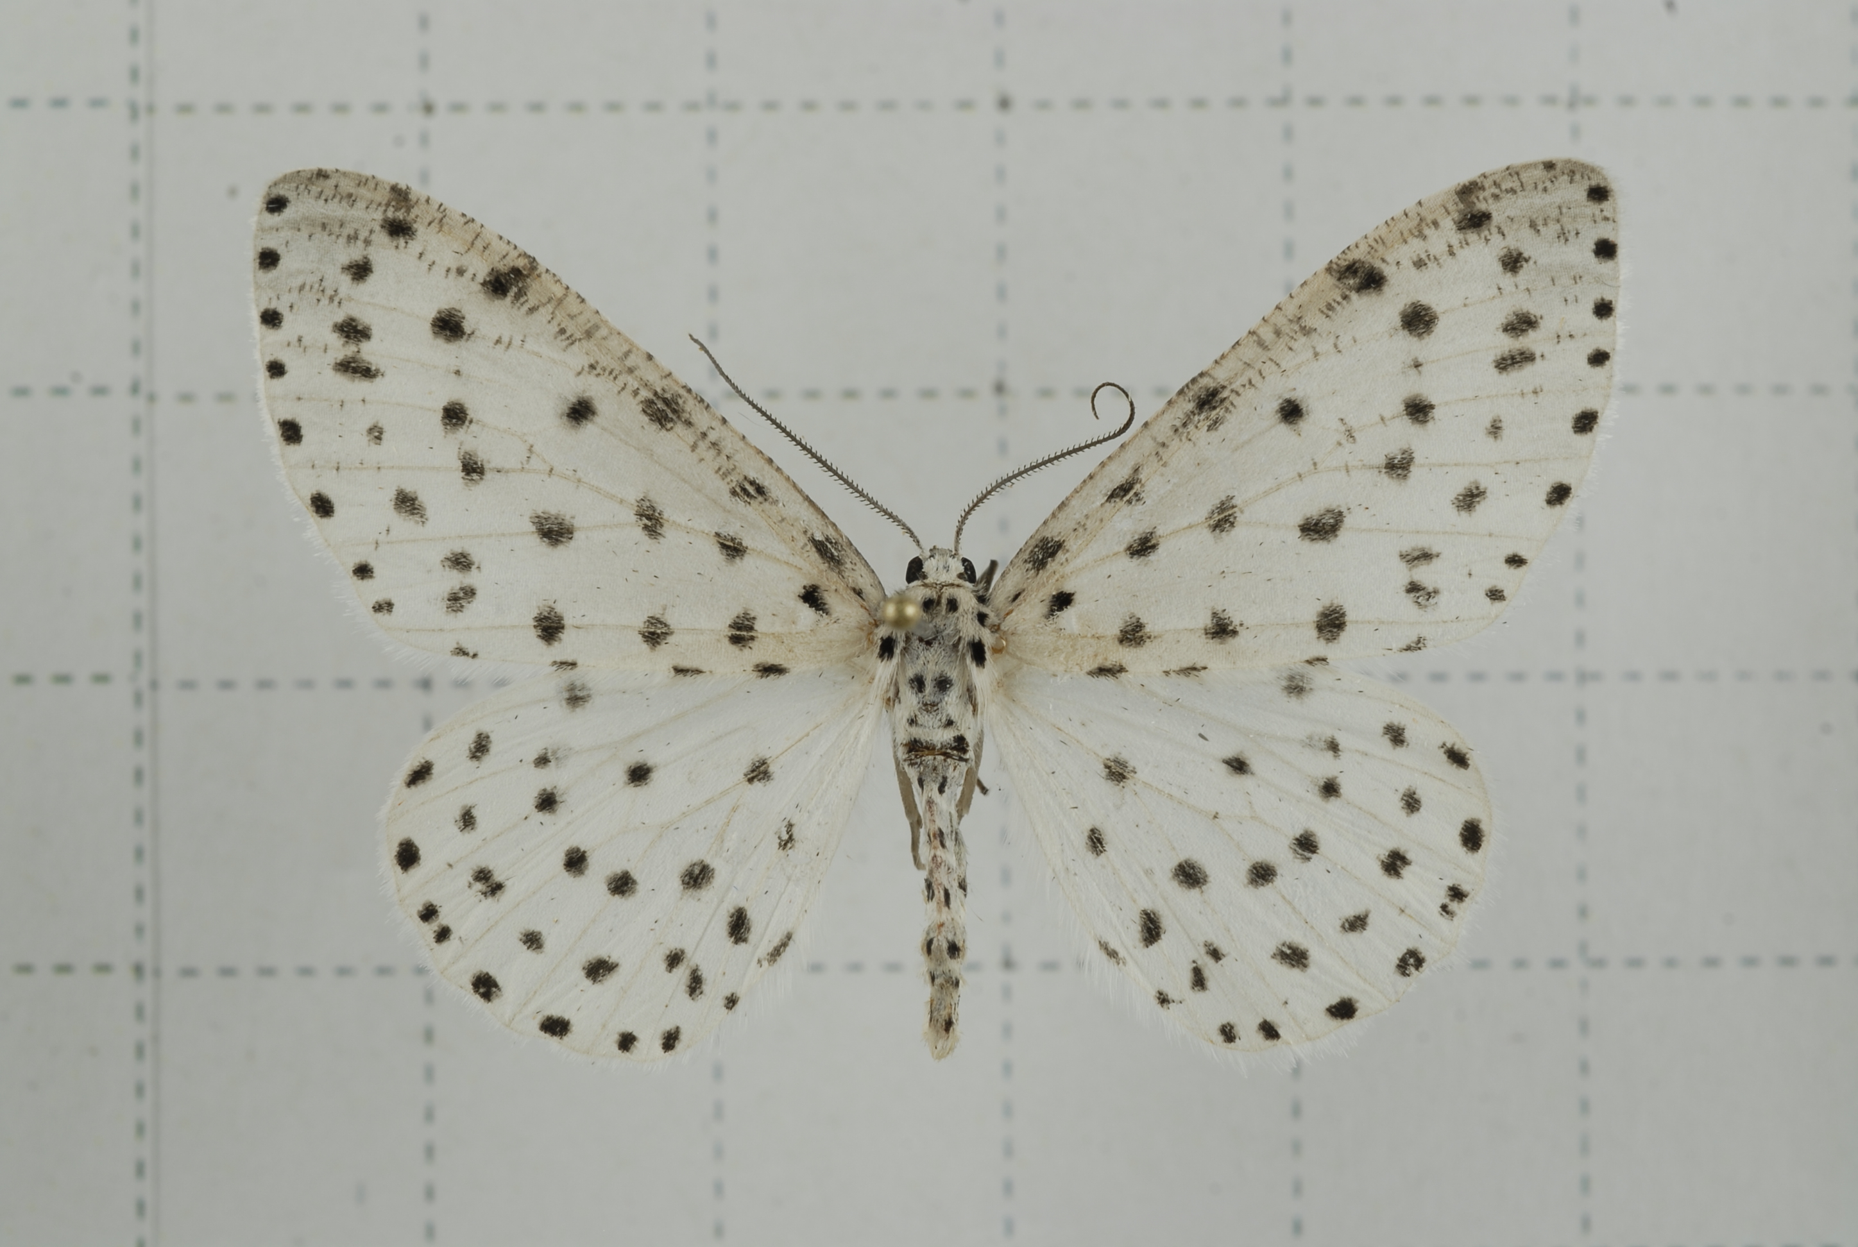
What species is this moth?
Xenoplia trivialis
